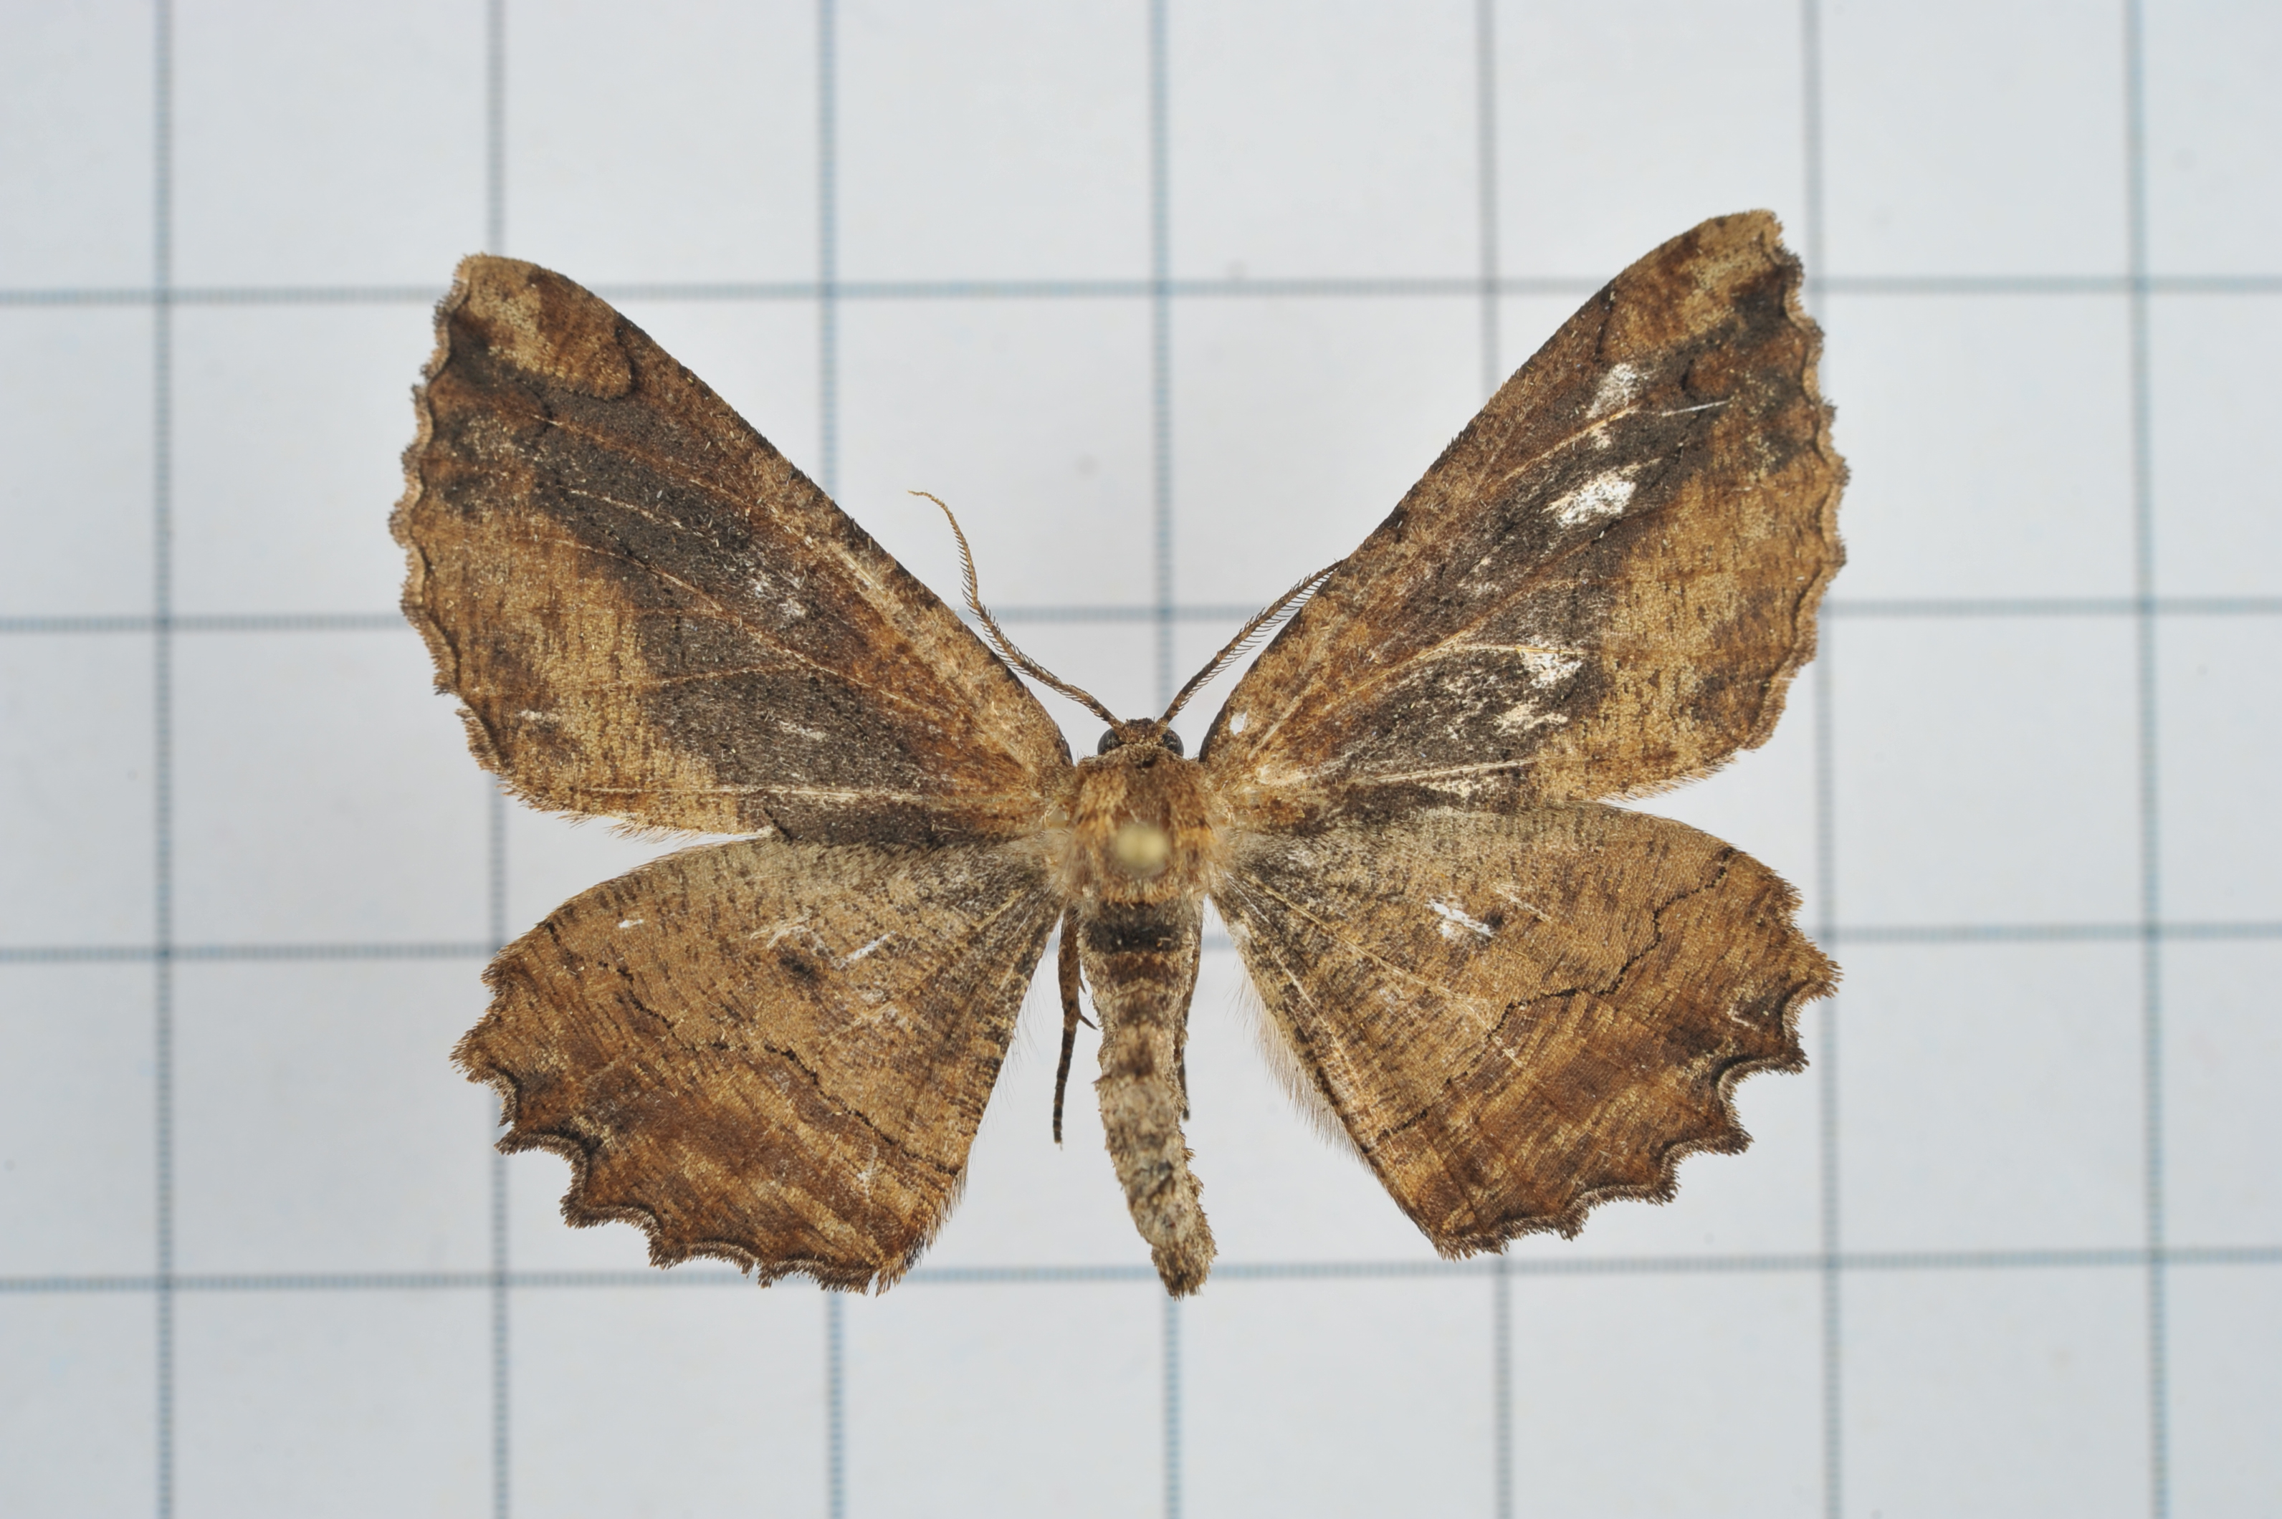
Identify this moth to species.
Phthonandria atrilineata cuneilinearia
